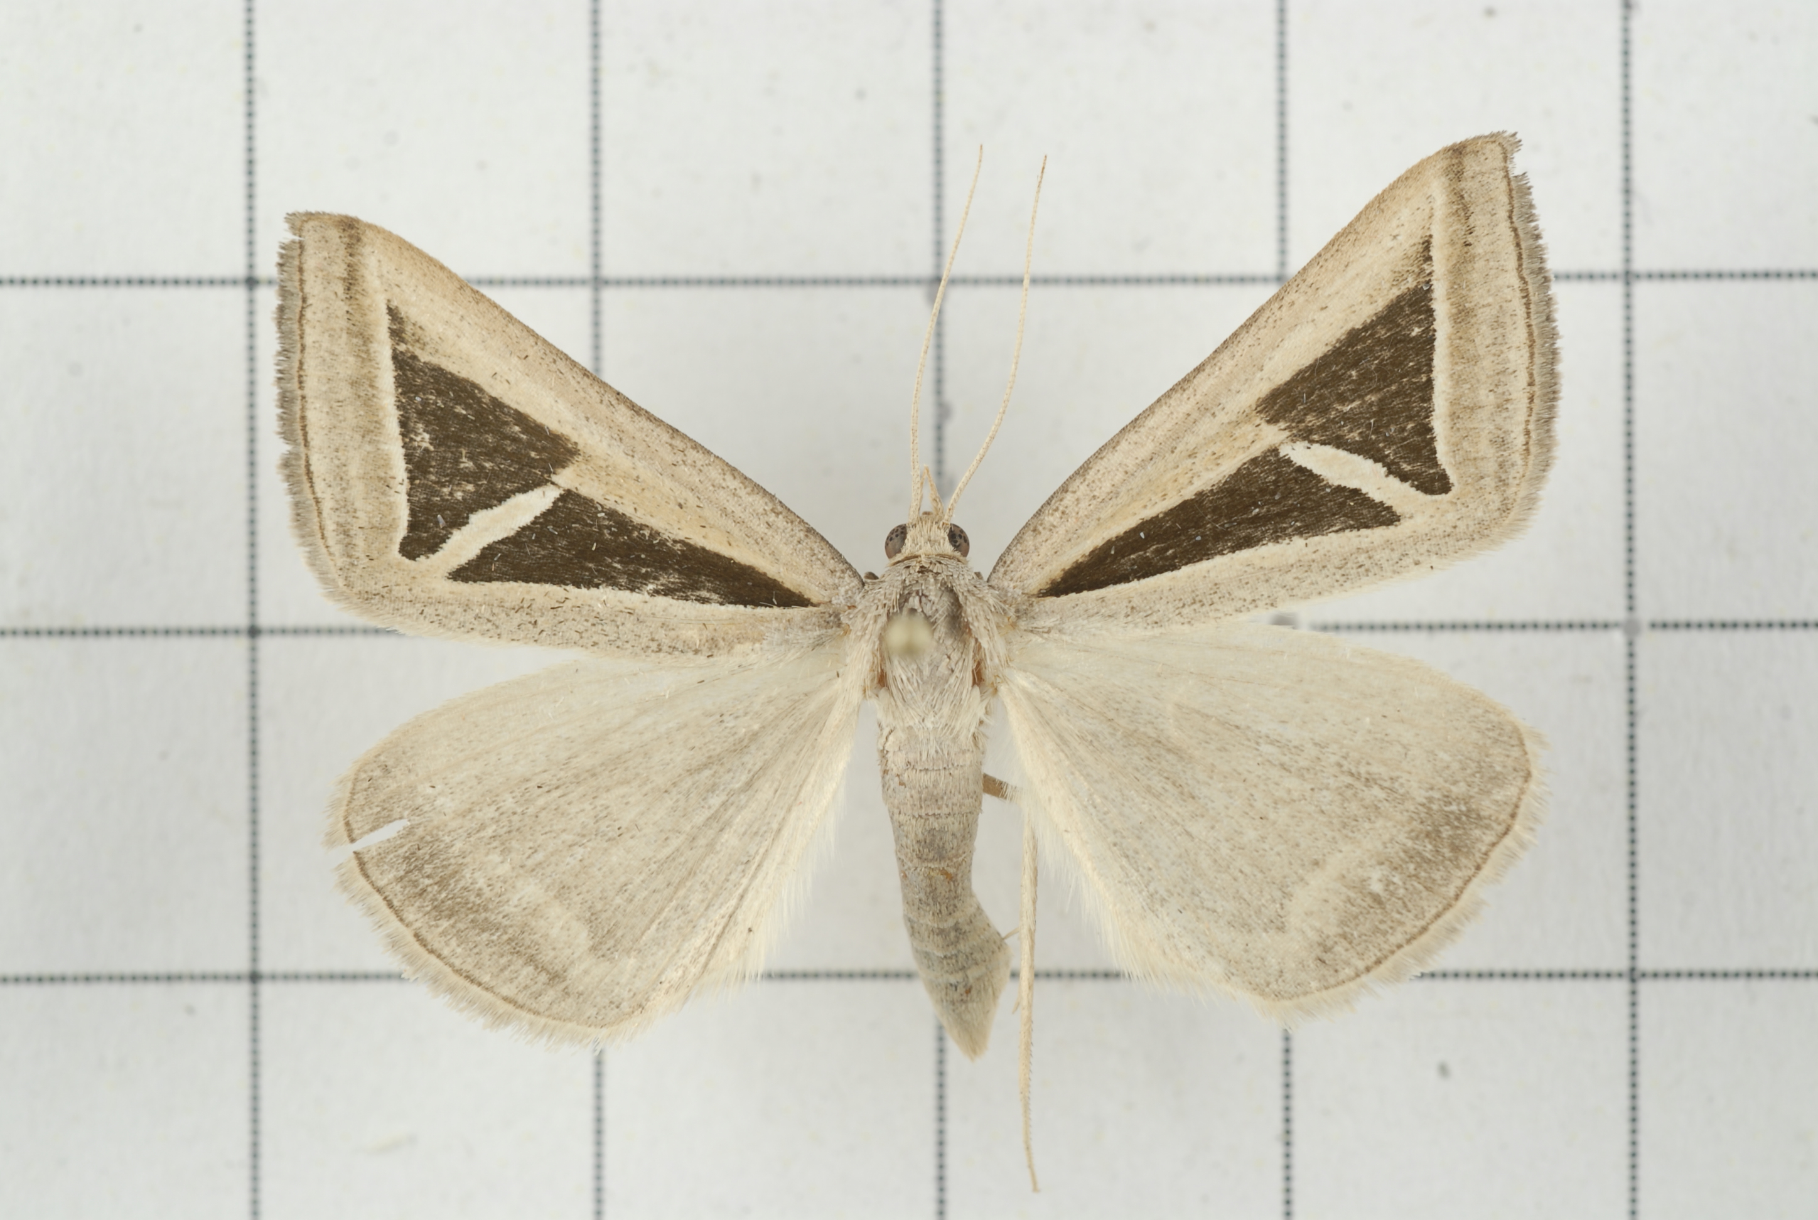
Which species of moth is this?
Melapia kishidai
